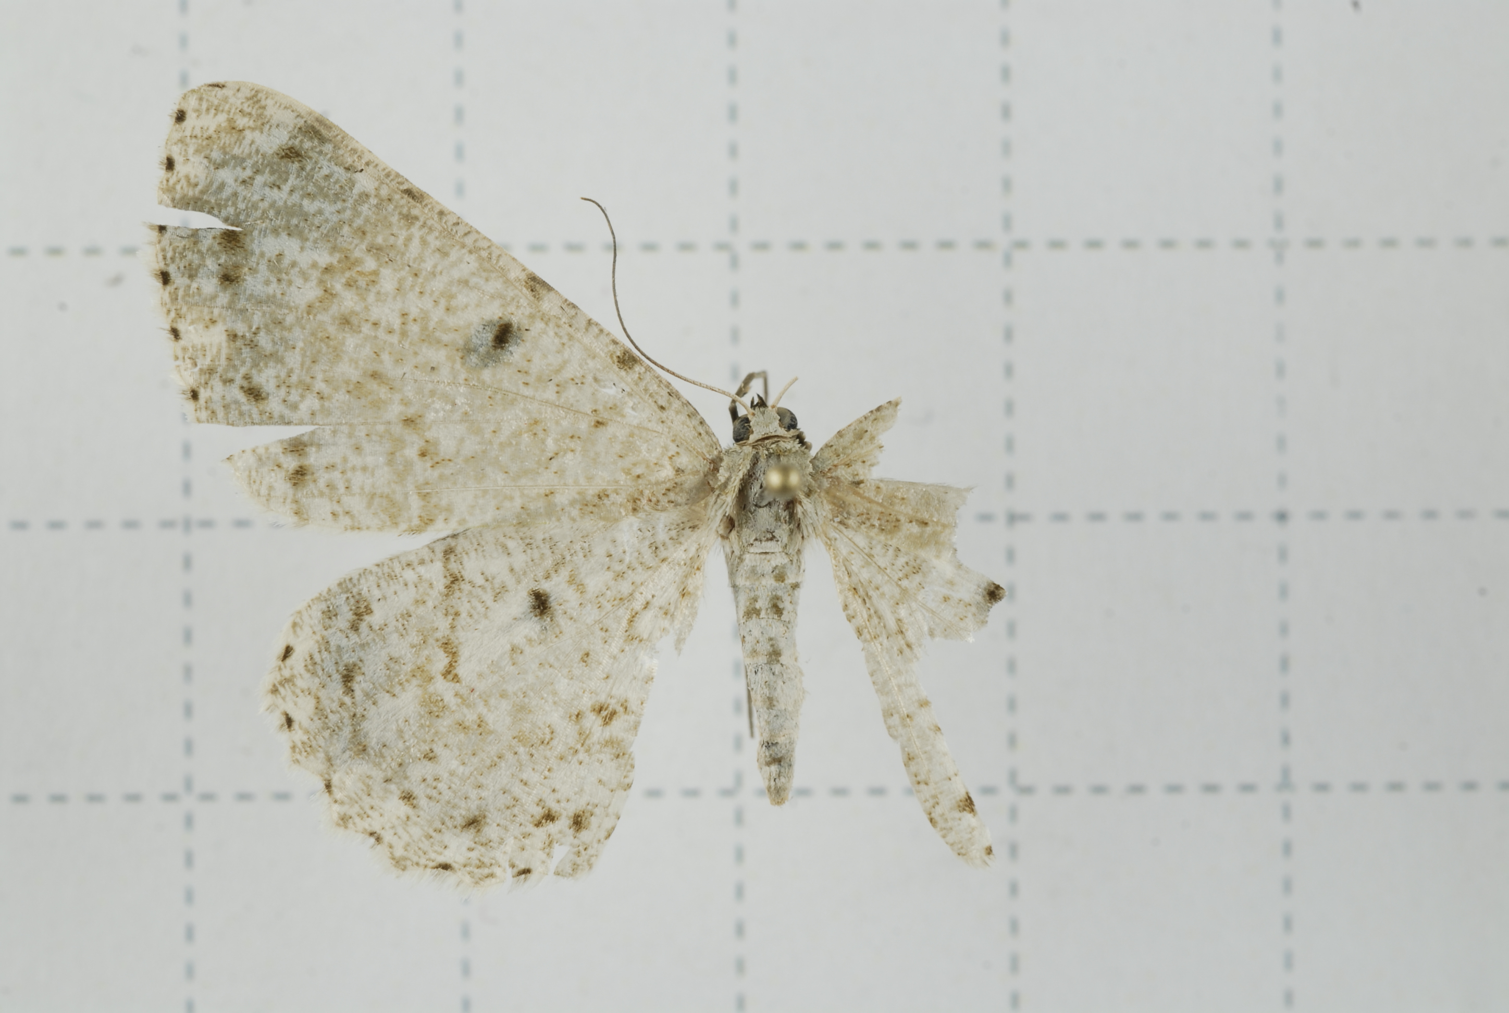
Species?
Catoria sublavaria
